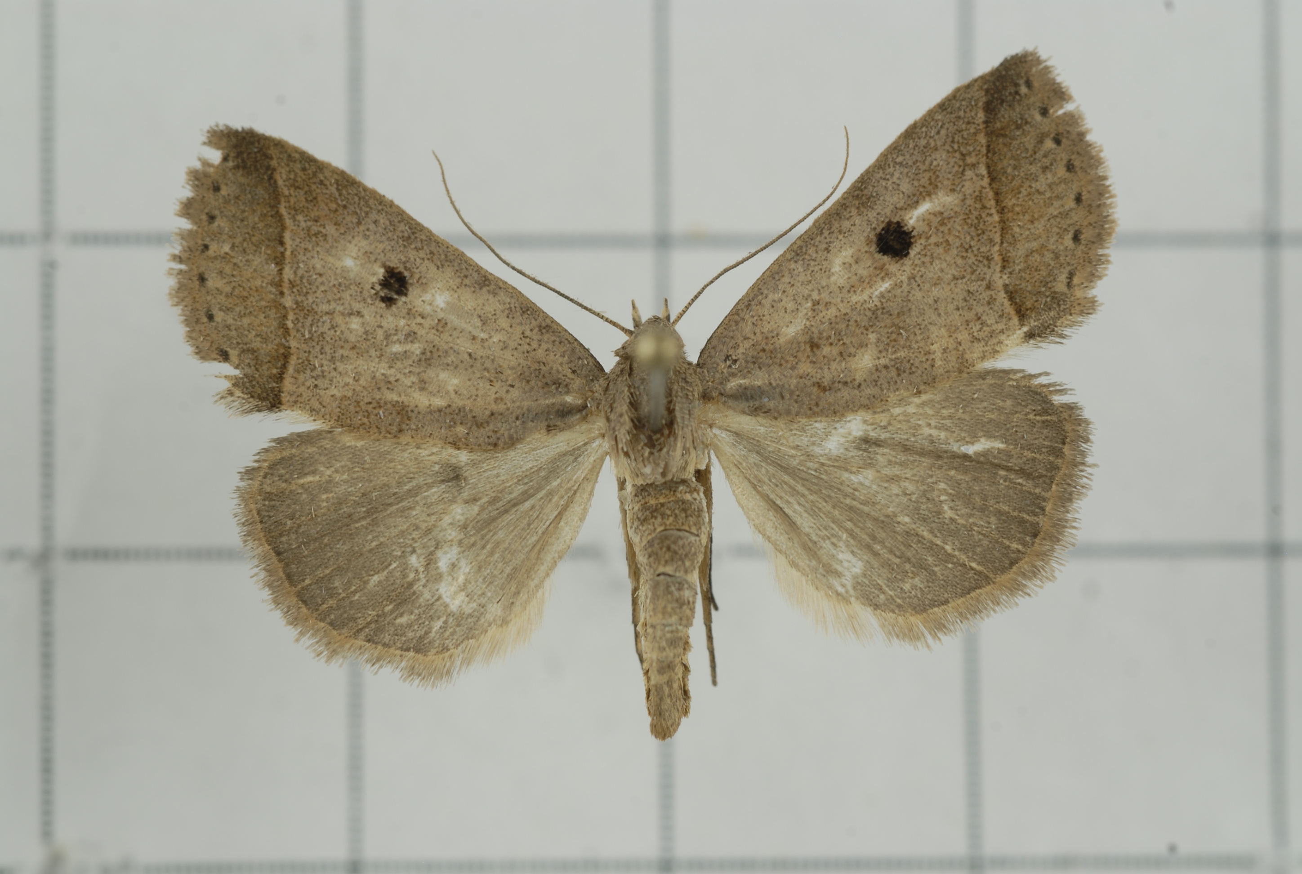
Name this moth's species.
Bocula caradrinoides
